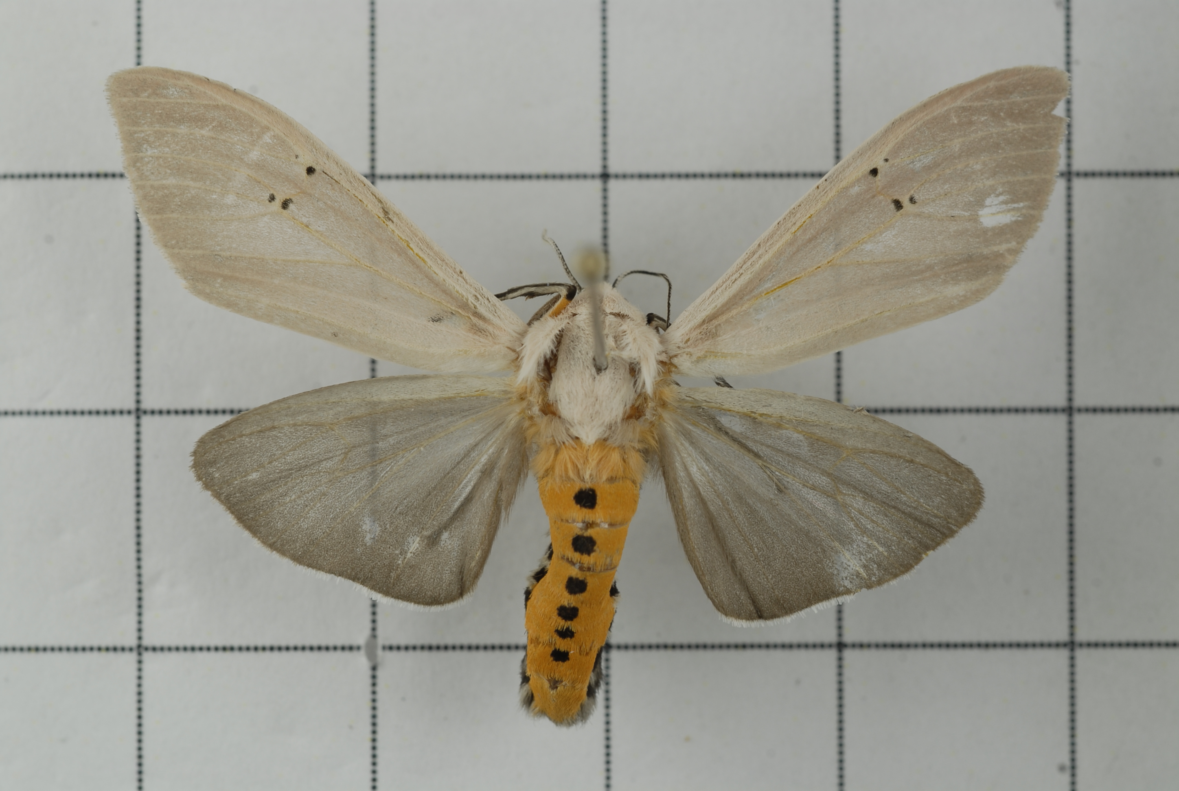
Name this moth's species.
Creatonotos transiens koni
